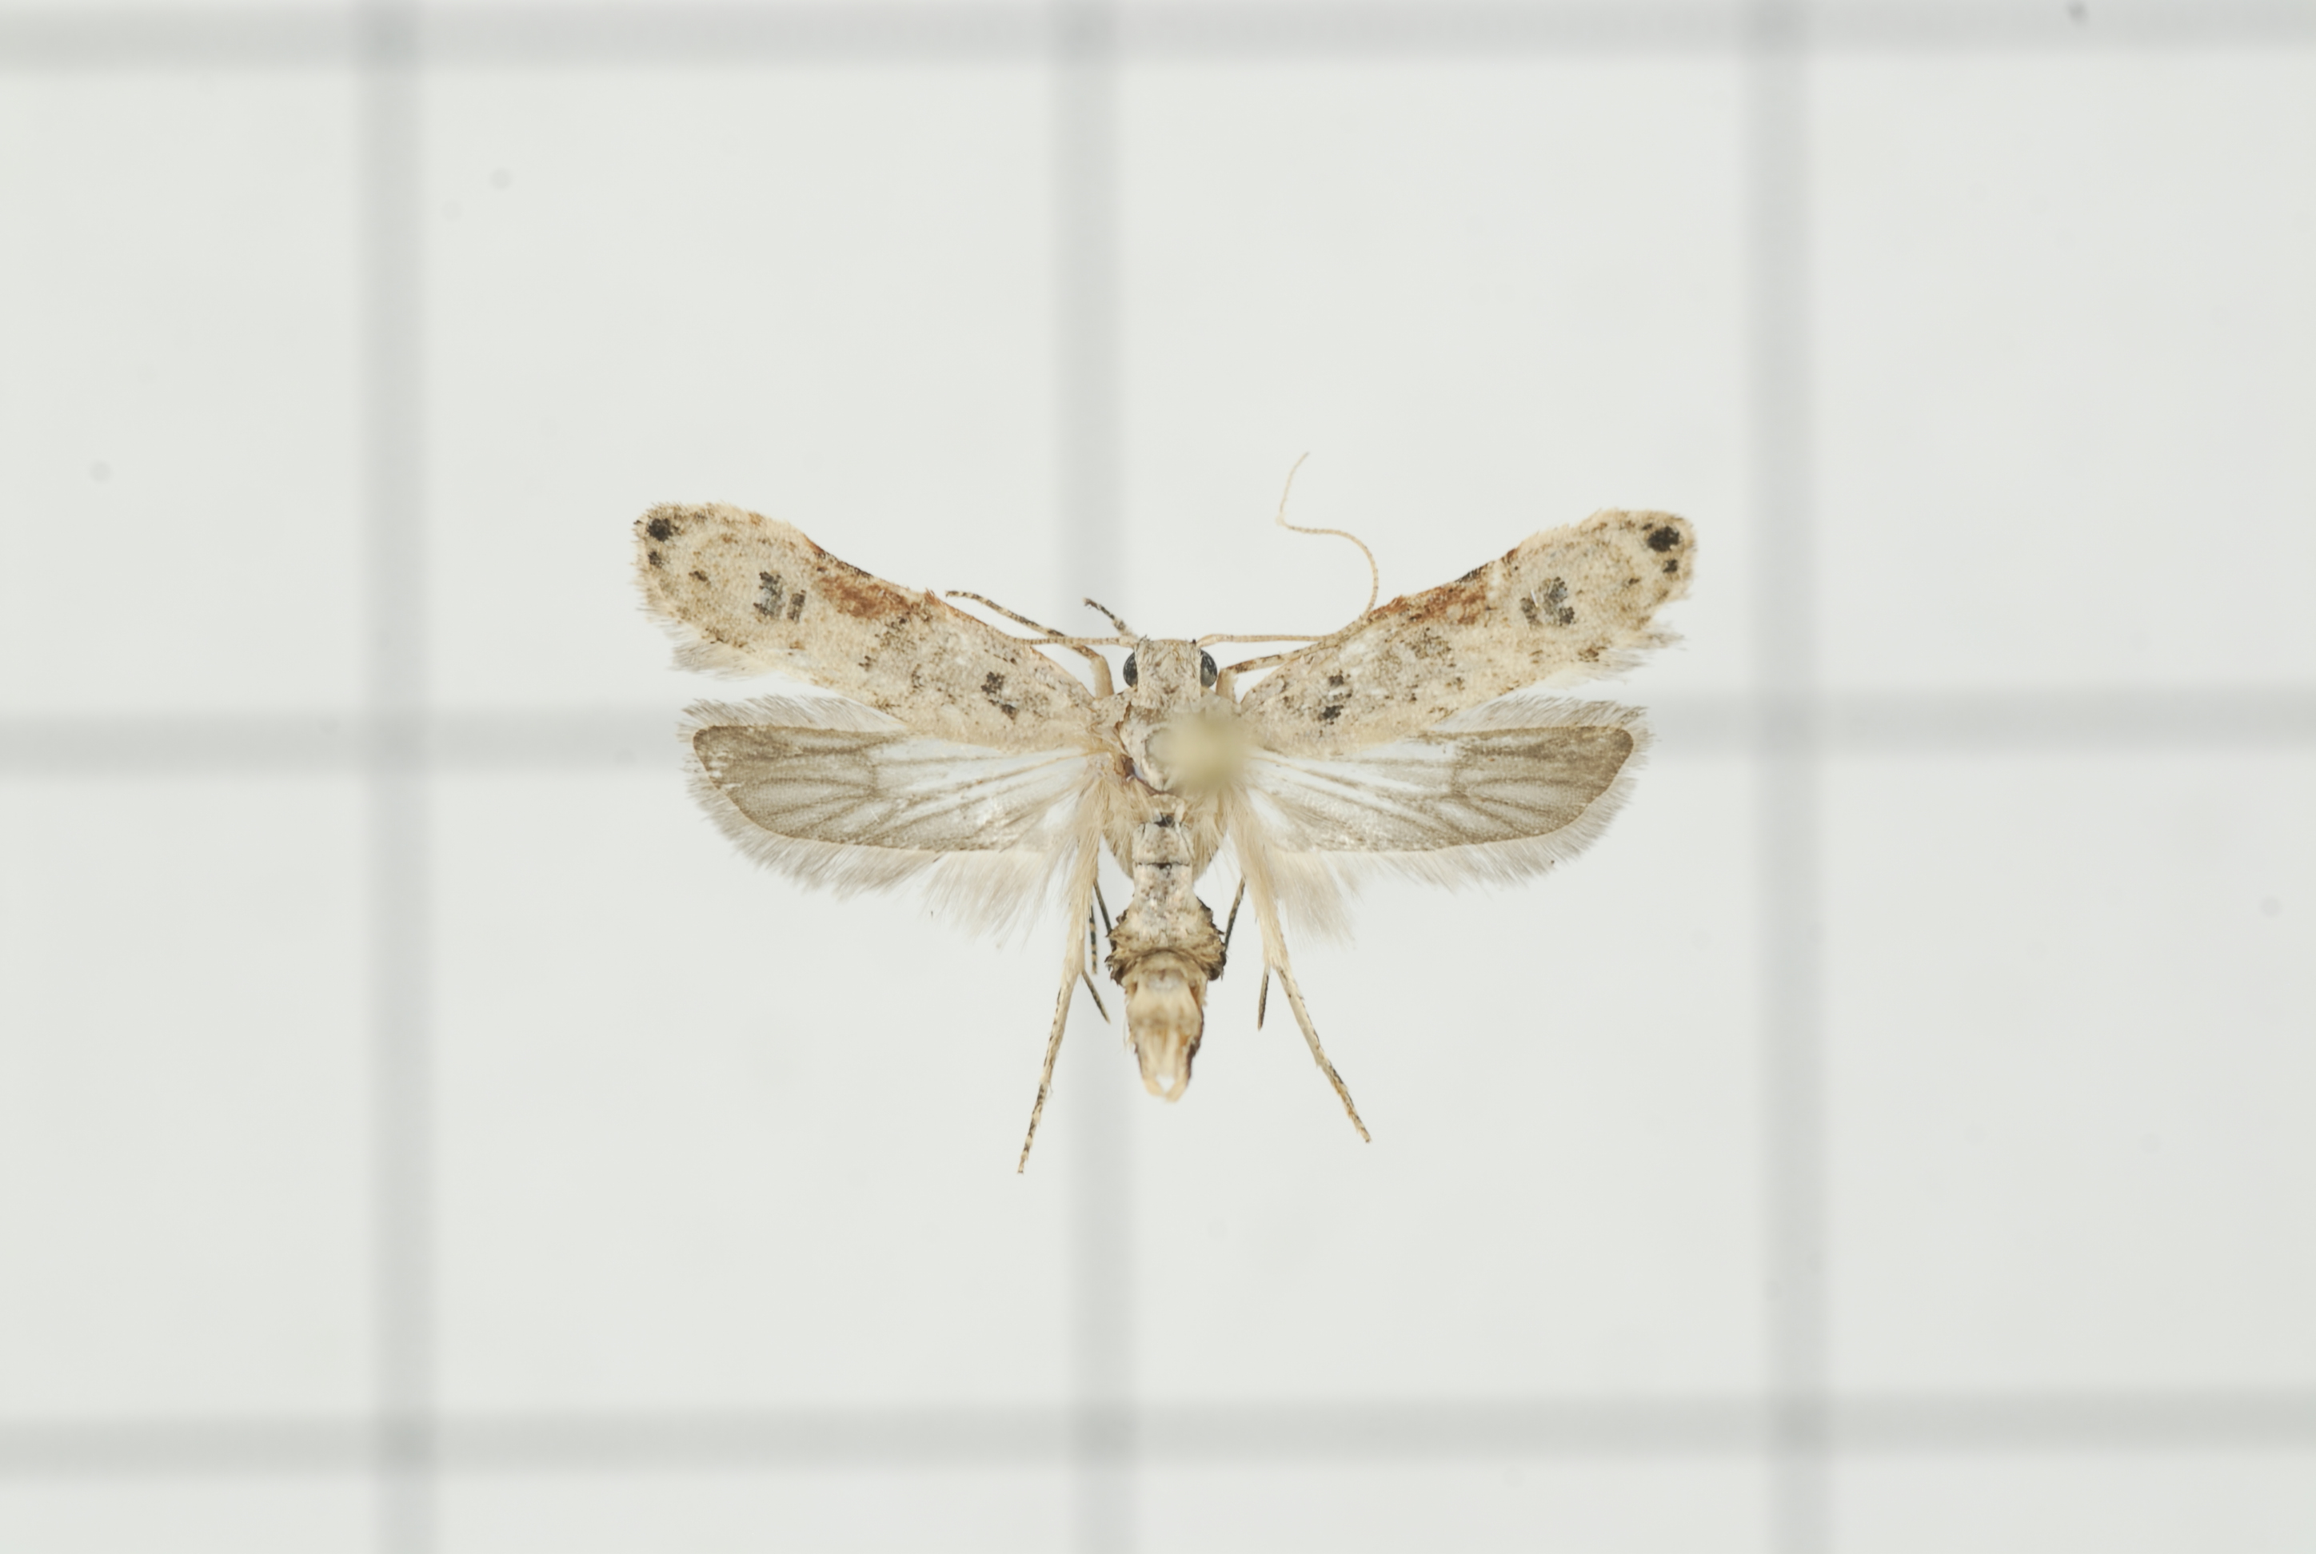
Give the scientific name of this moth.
Tituacia gracilis
